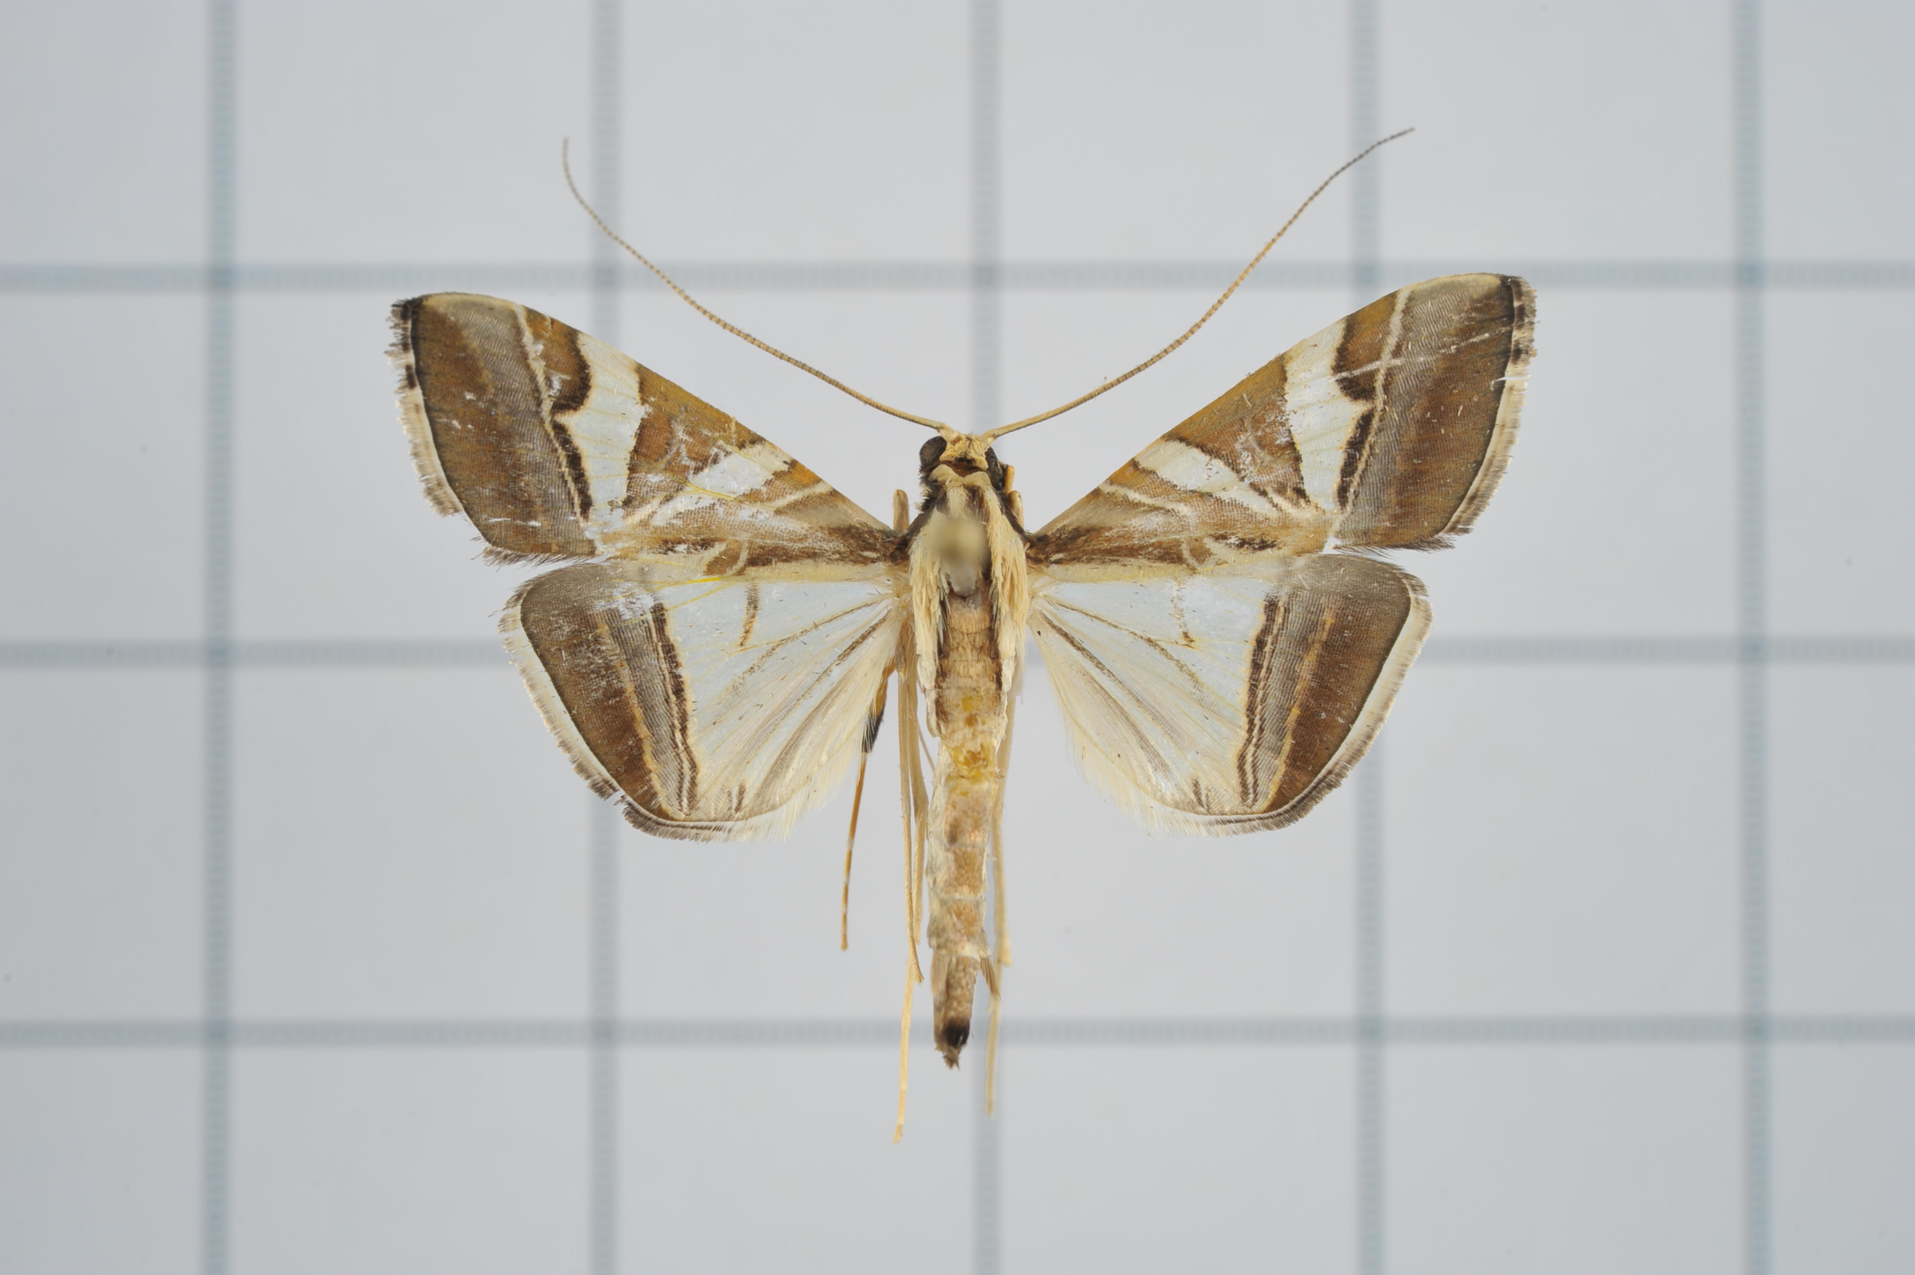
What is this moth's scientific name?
Agrioglypta itysalis
